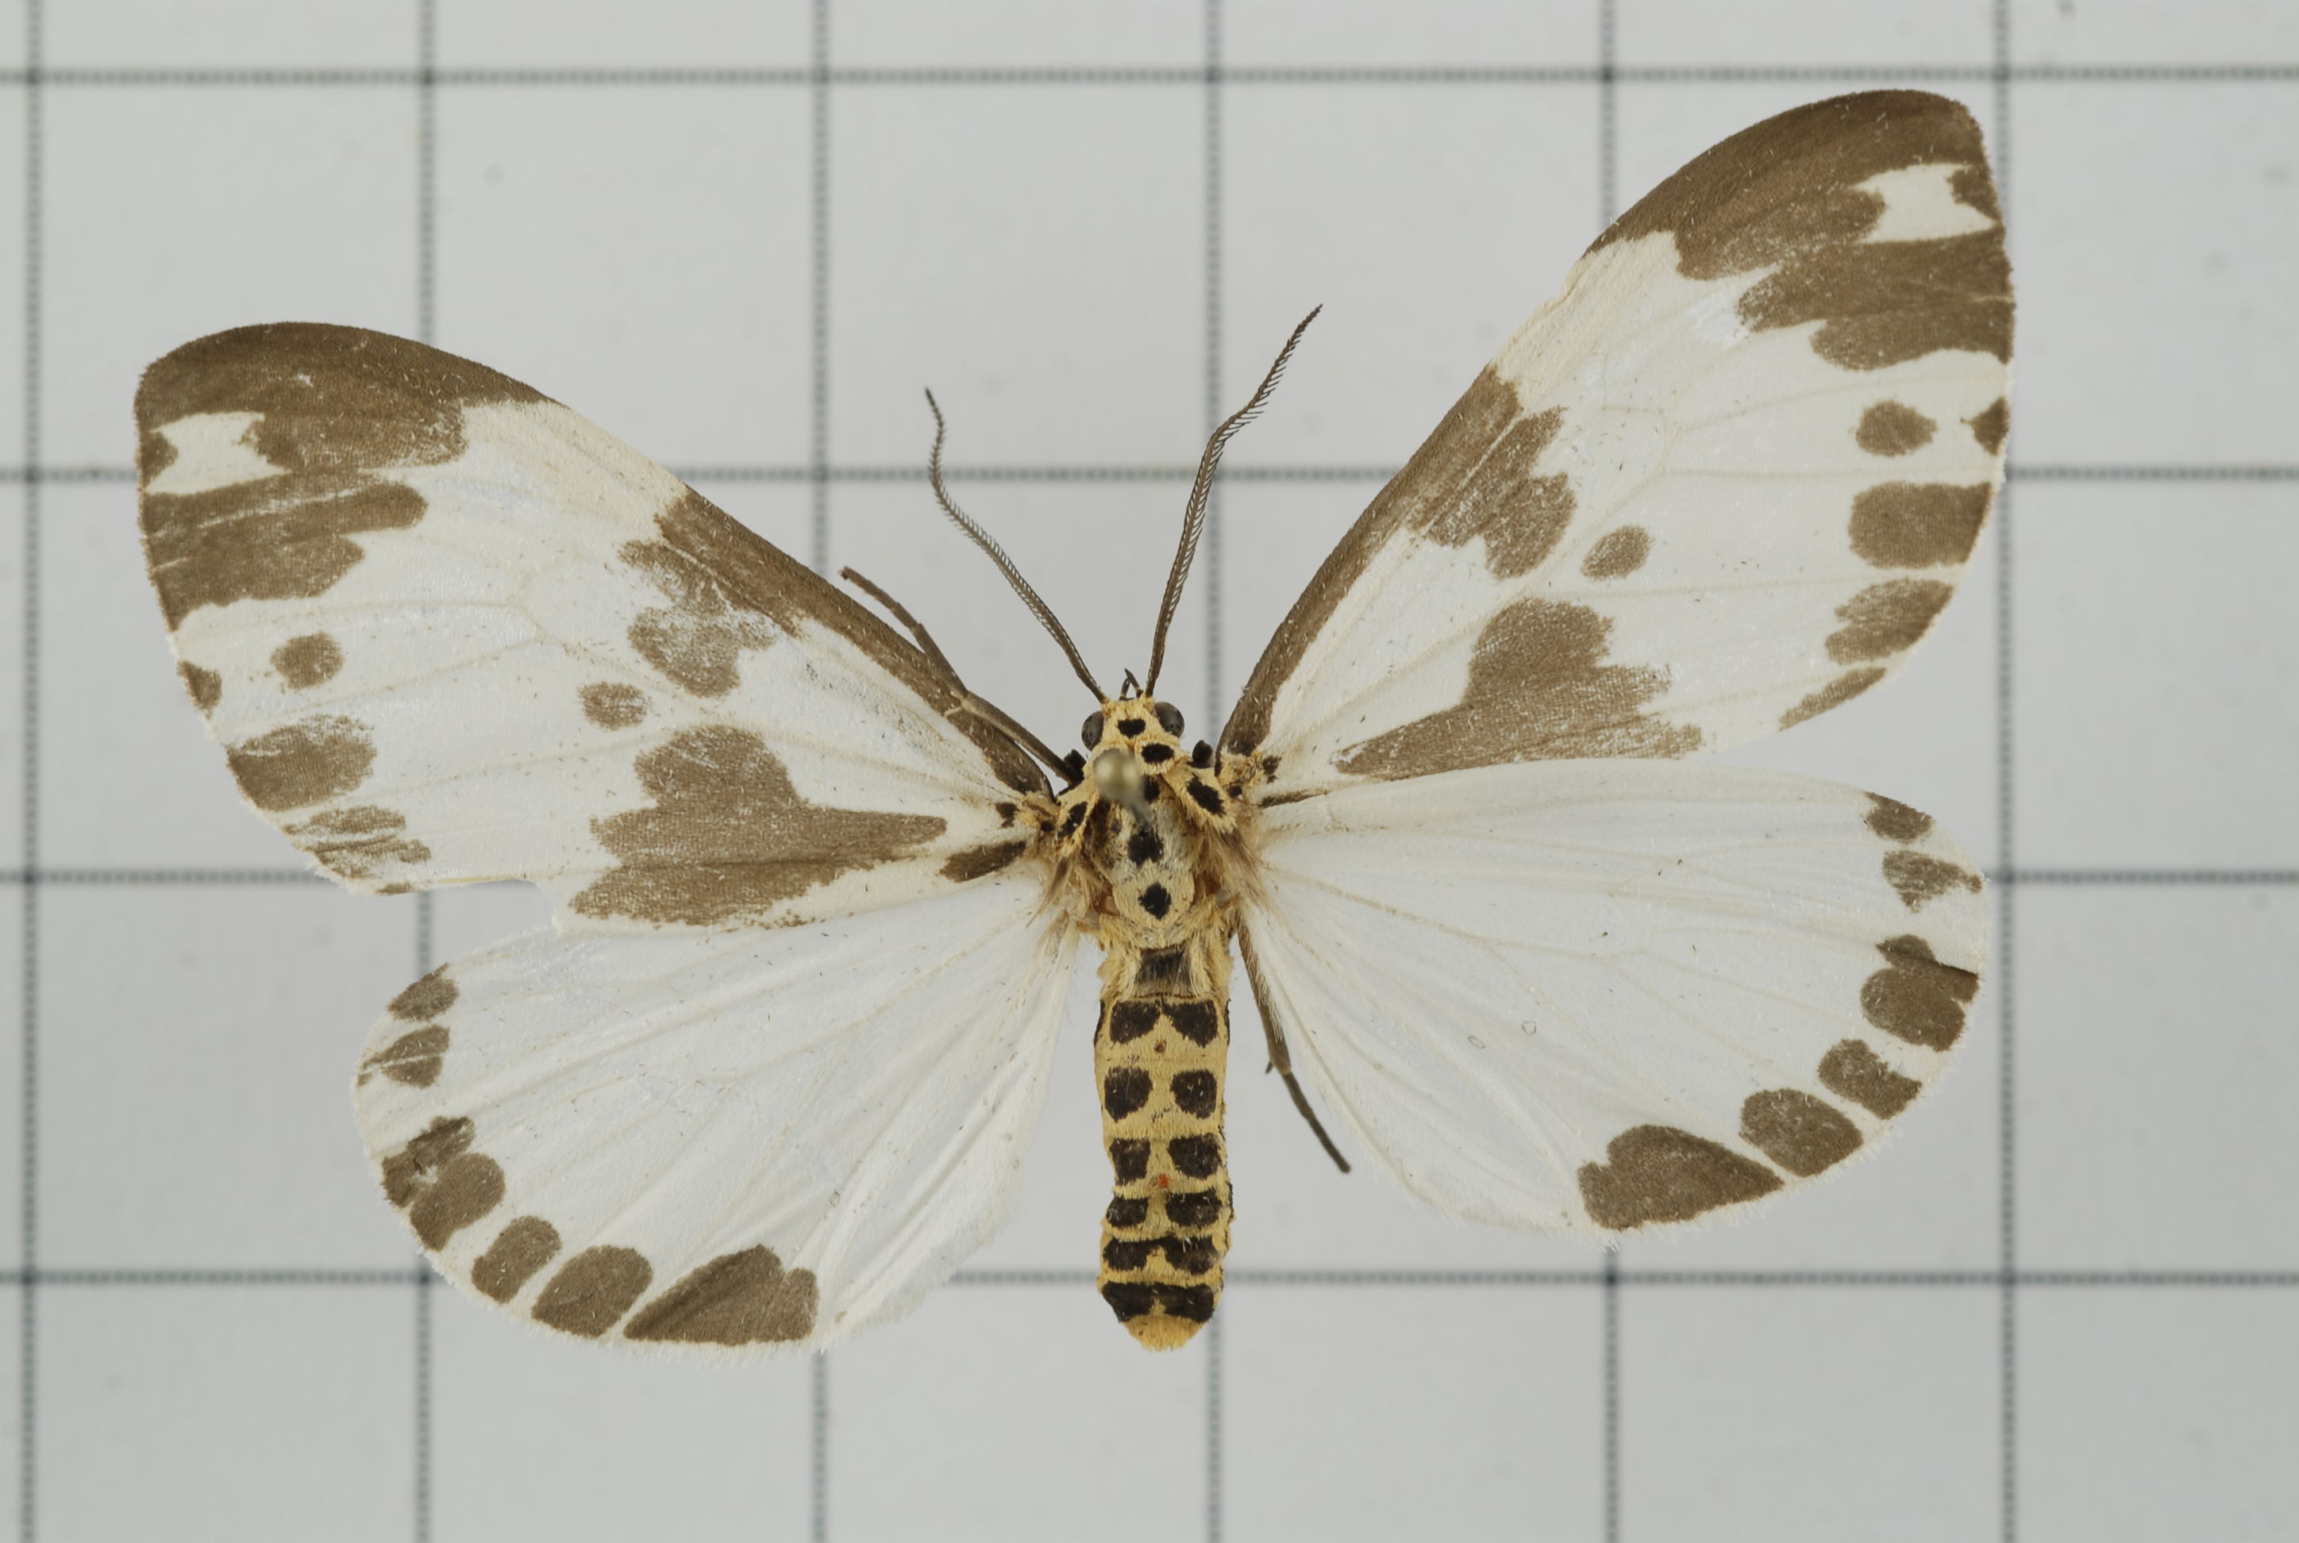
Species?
Nyctemera carissima formosana
